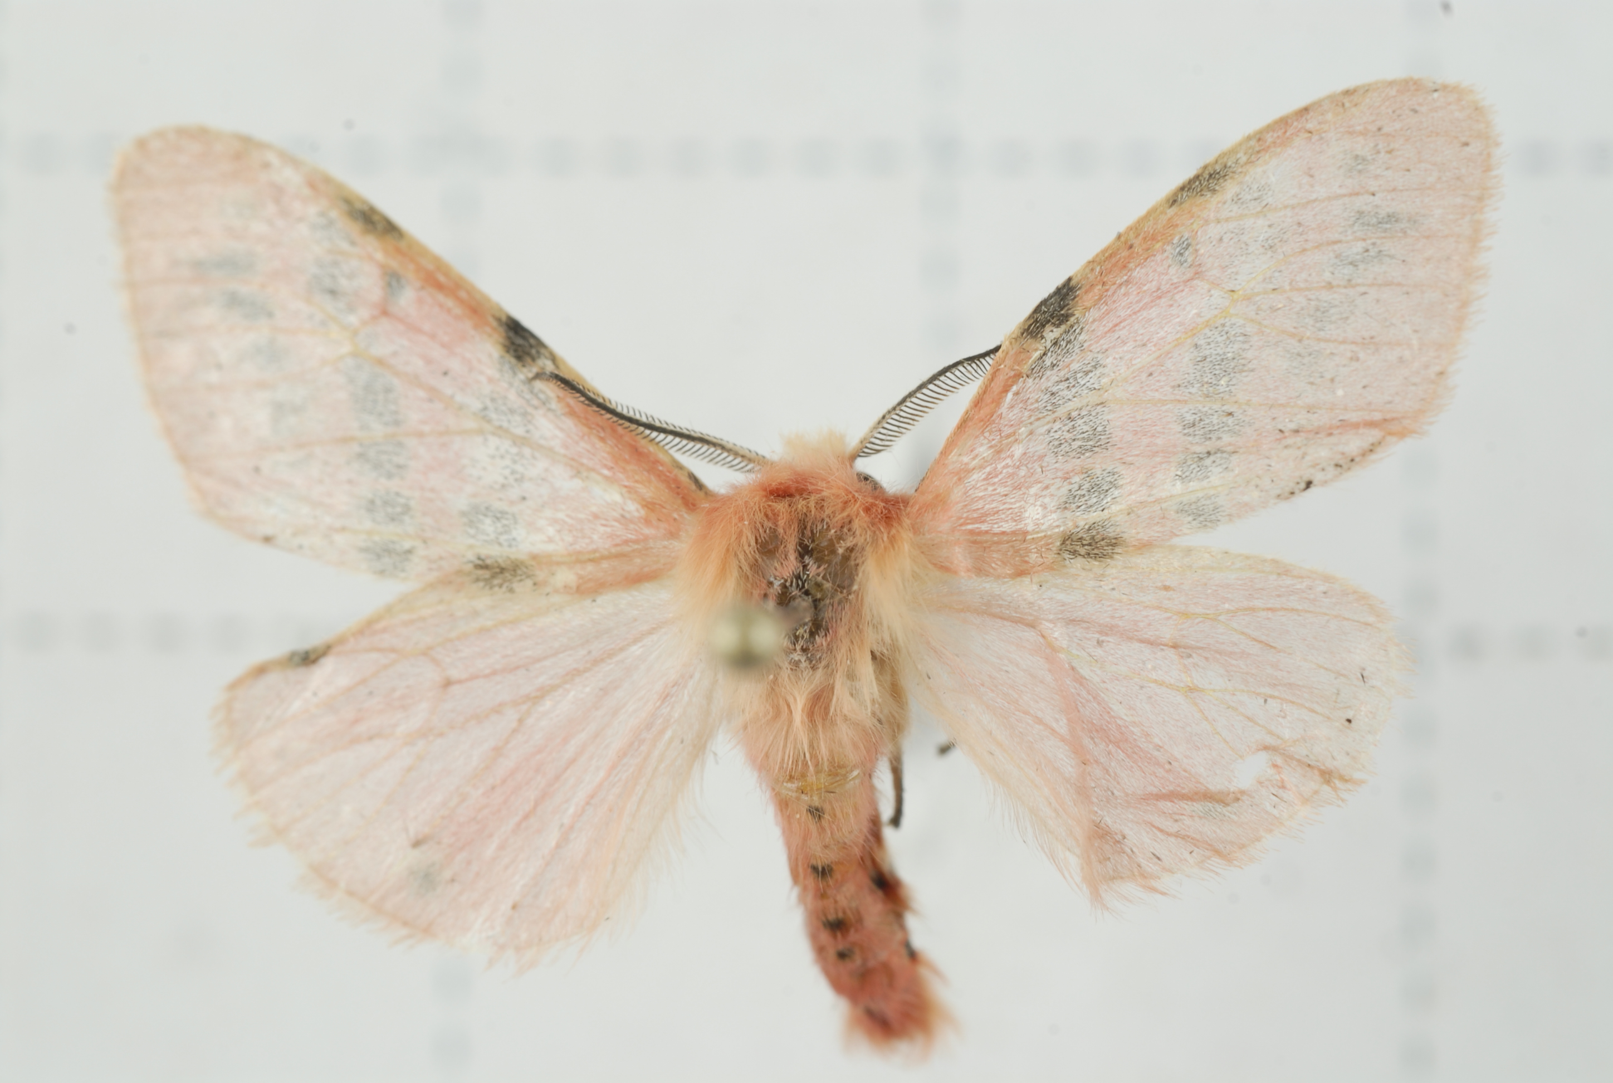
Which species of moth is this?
Lemyra alikangensis
